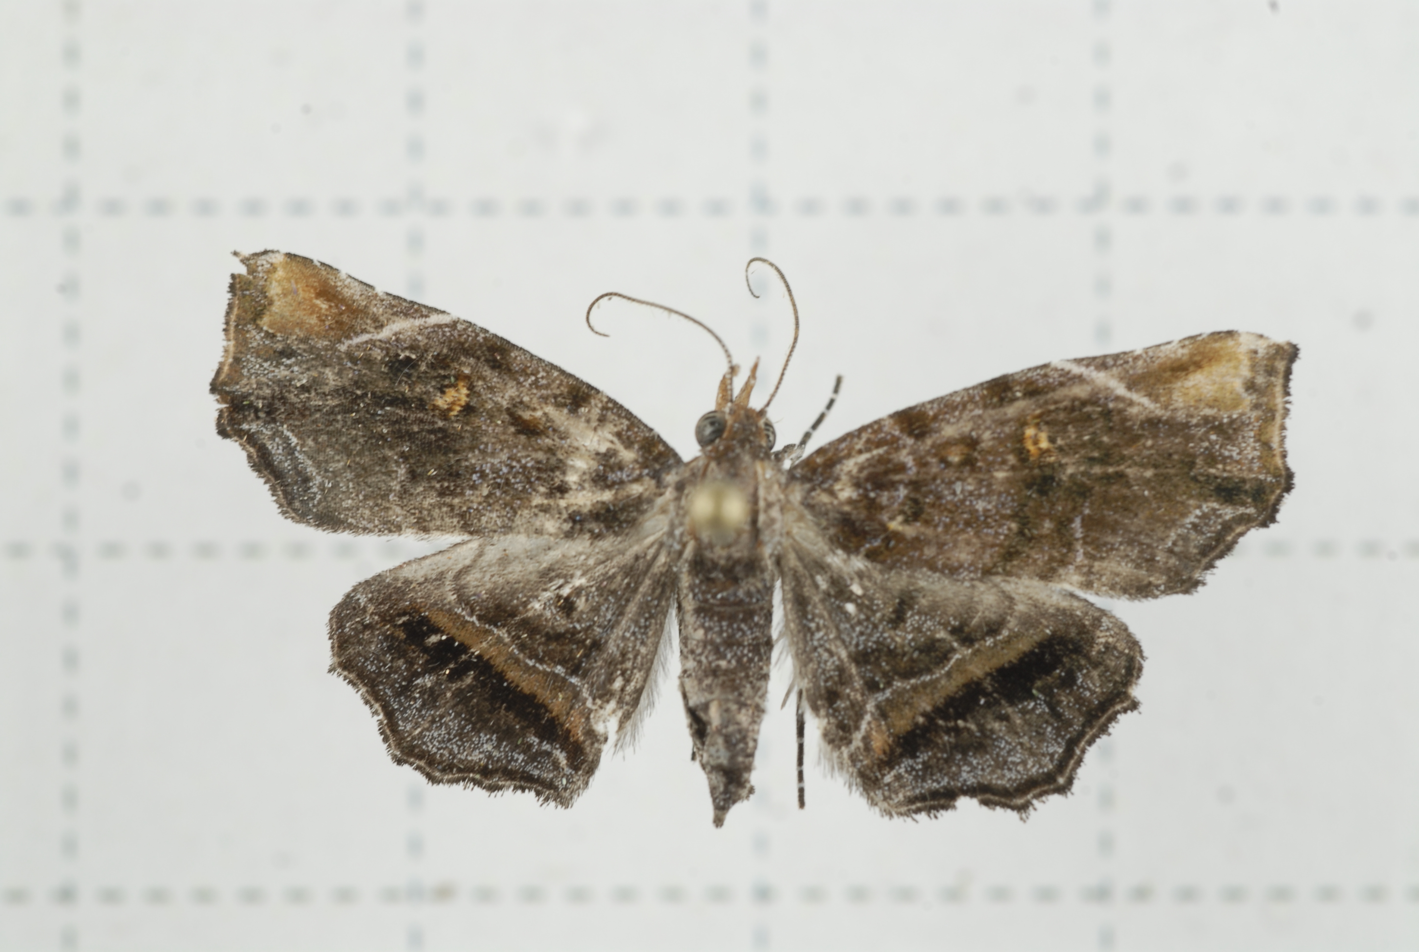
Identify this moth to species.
Egnasia nagadeboides
